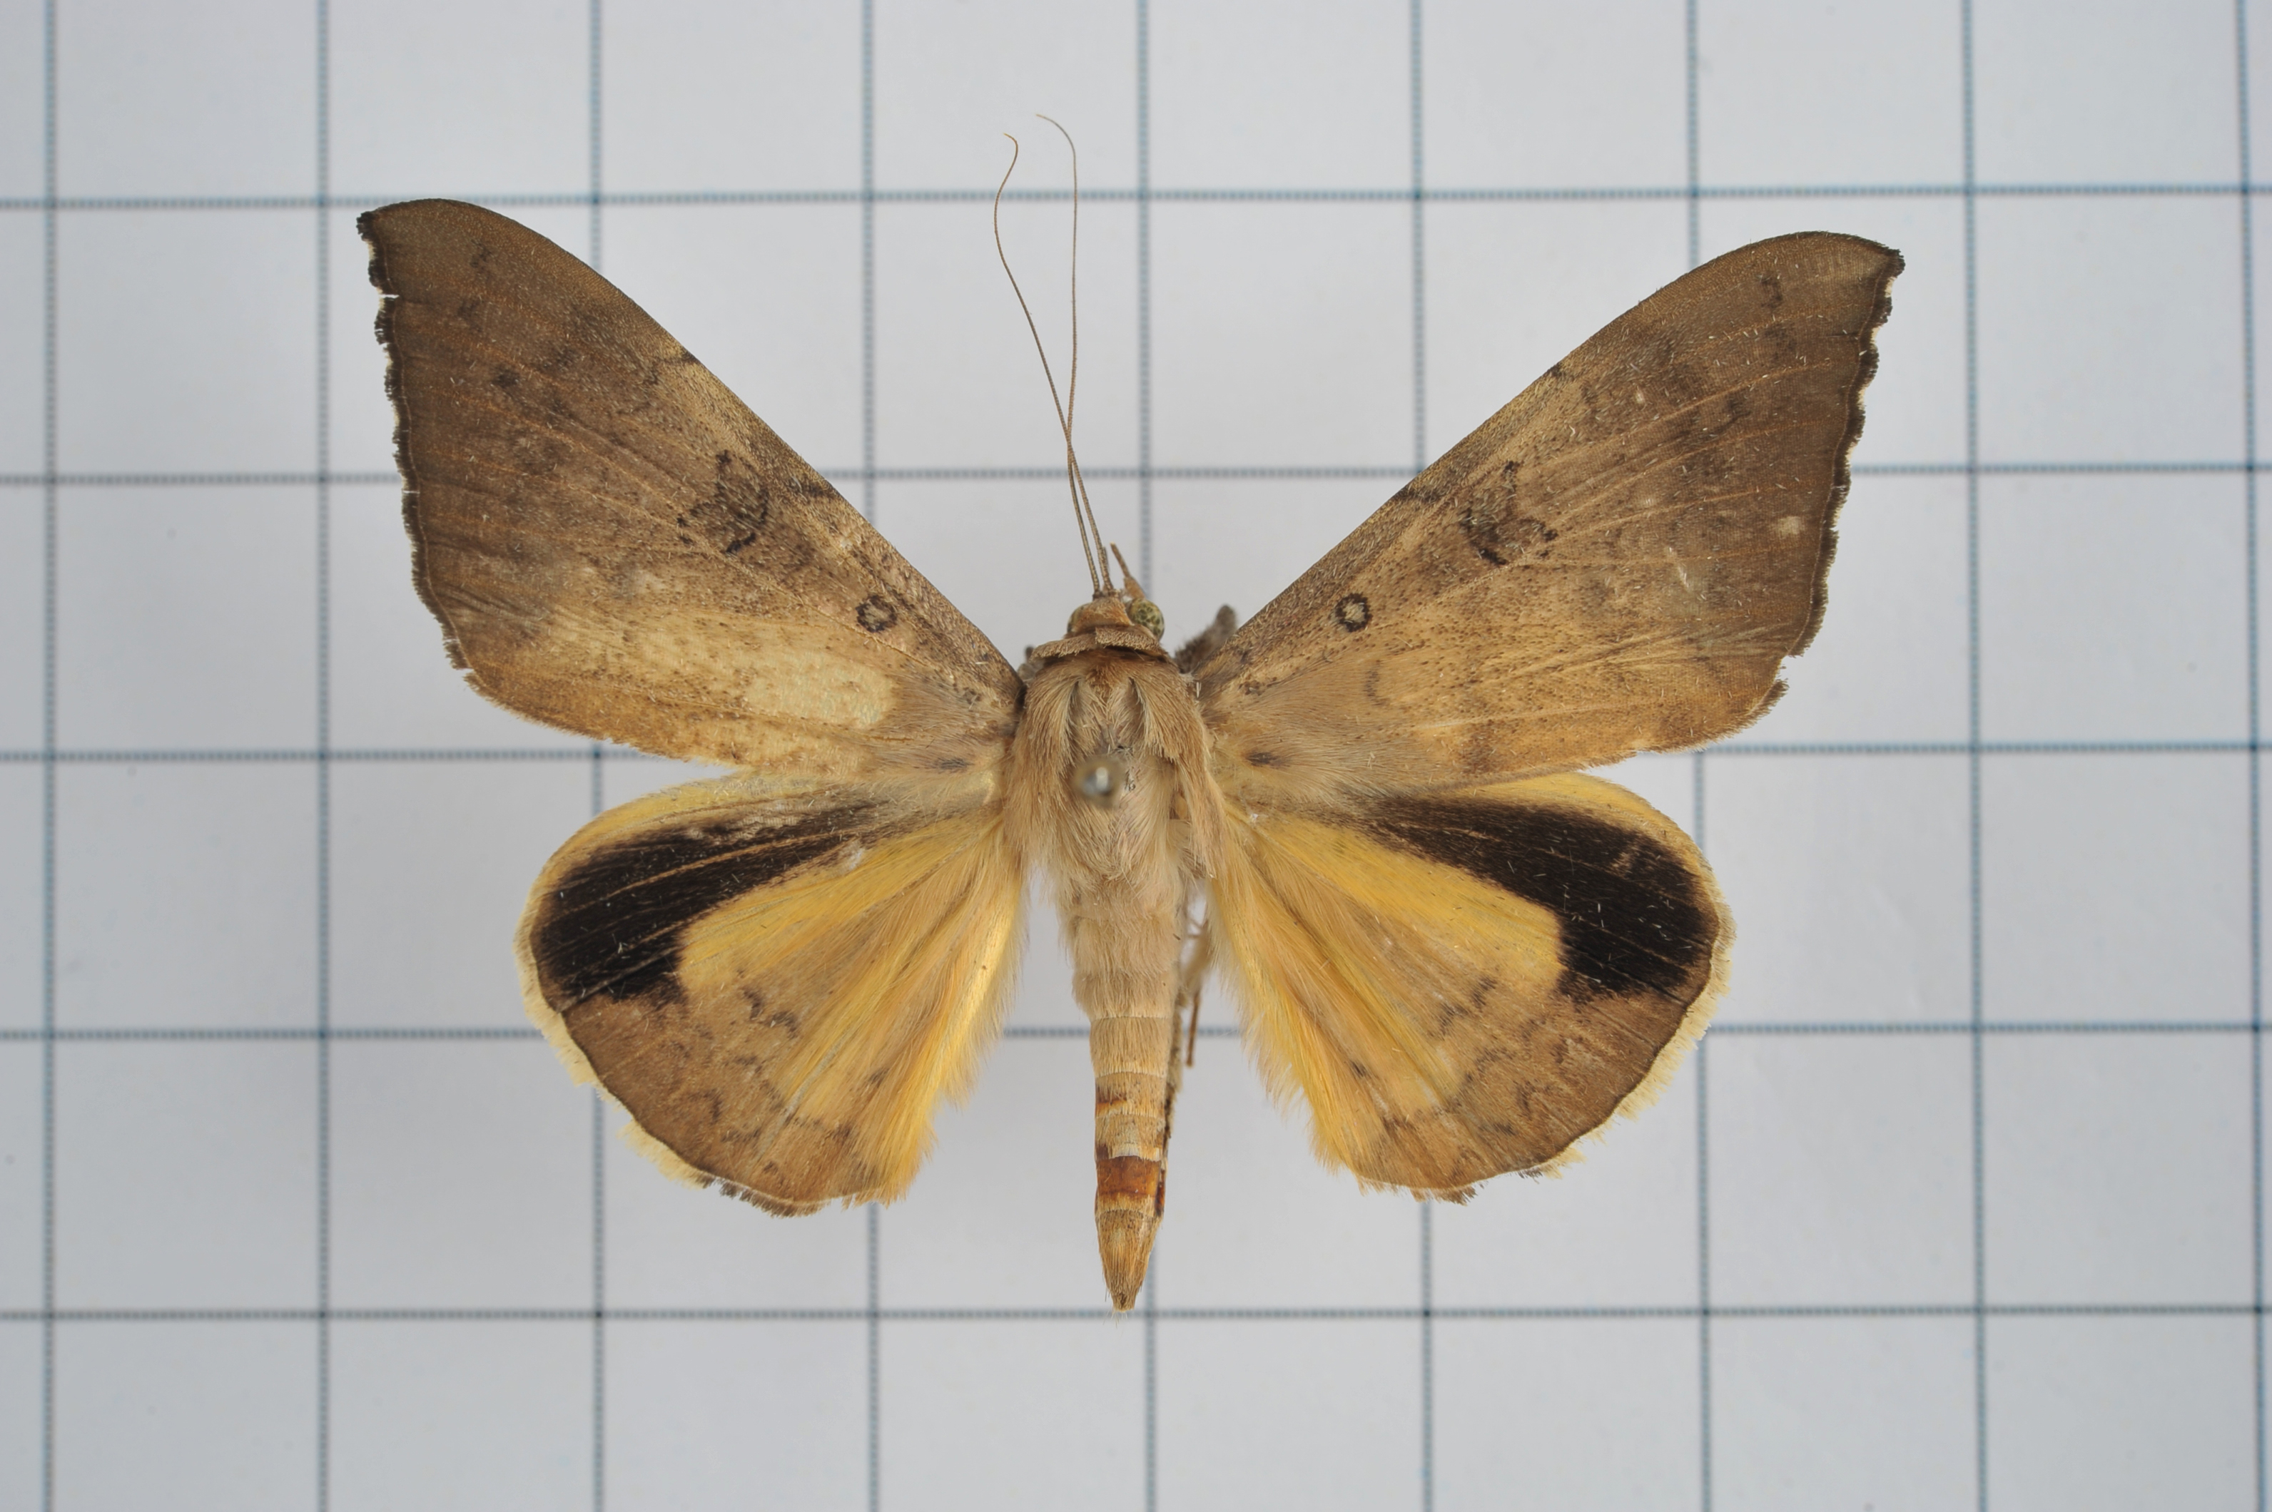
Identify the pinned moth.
Oxyodes scrobiculata
